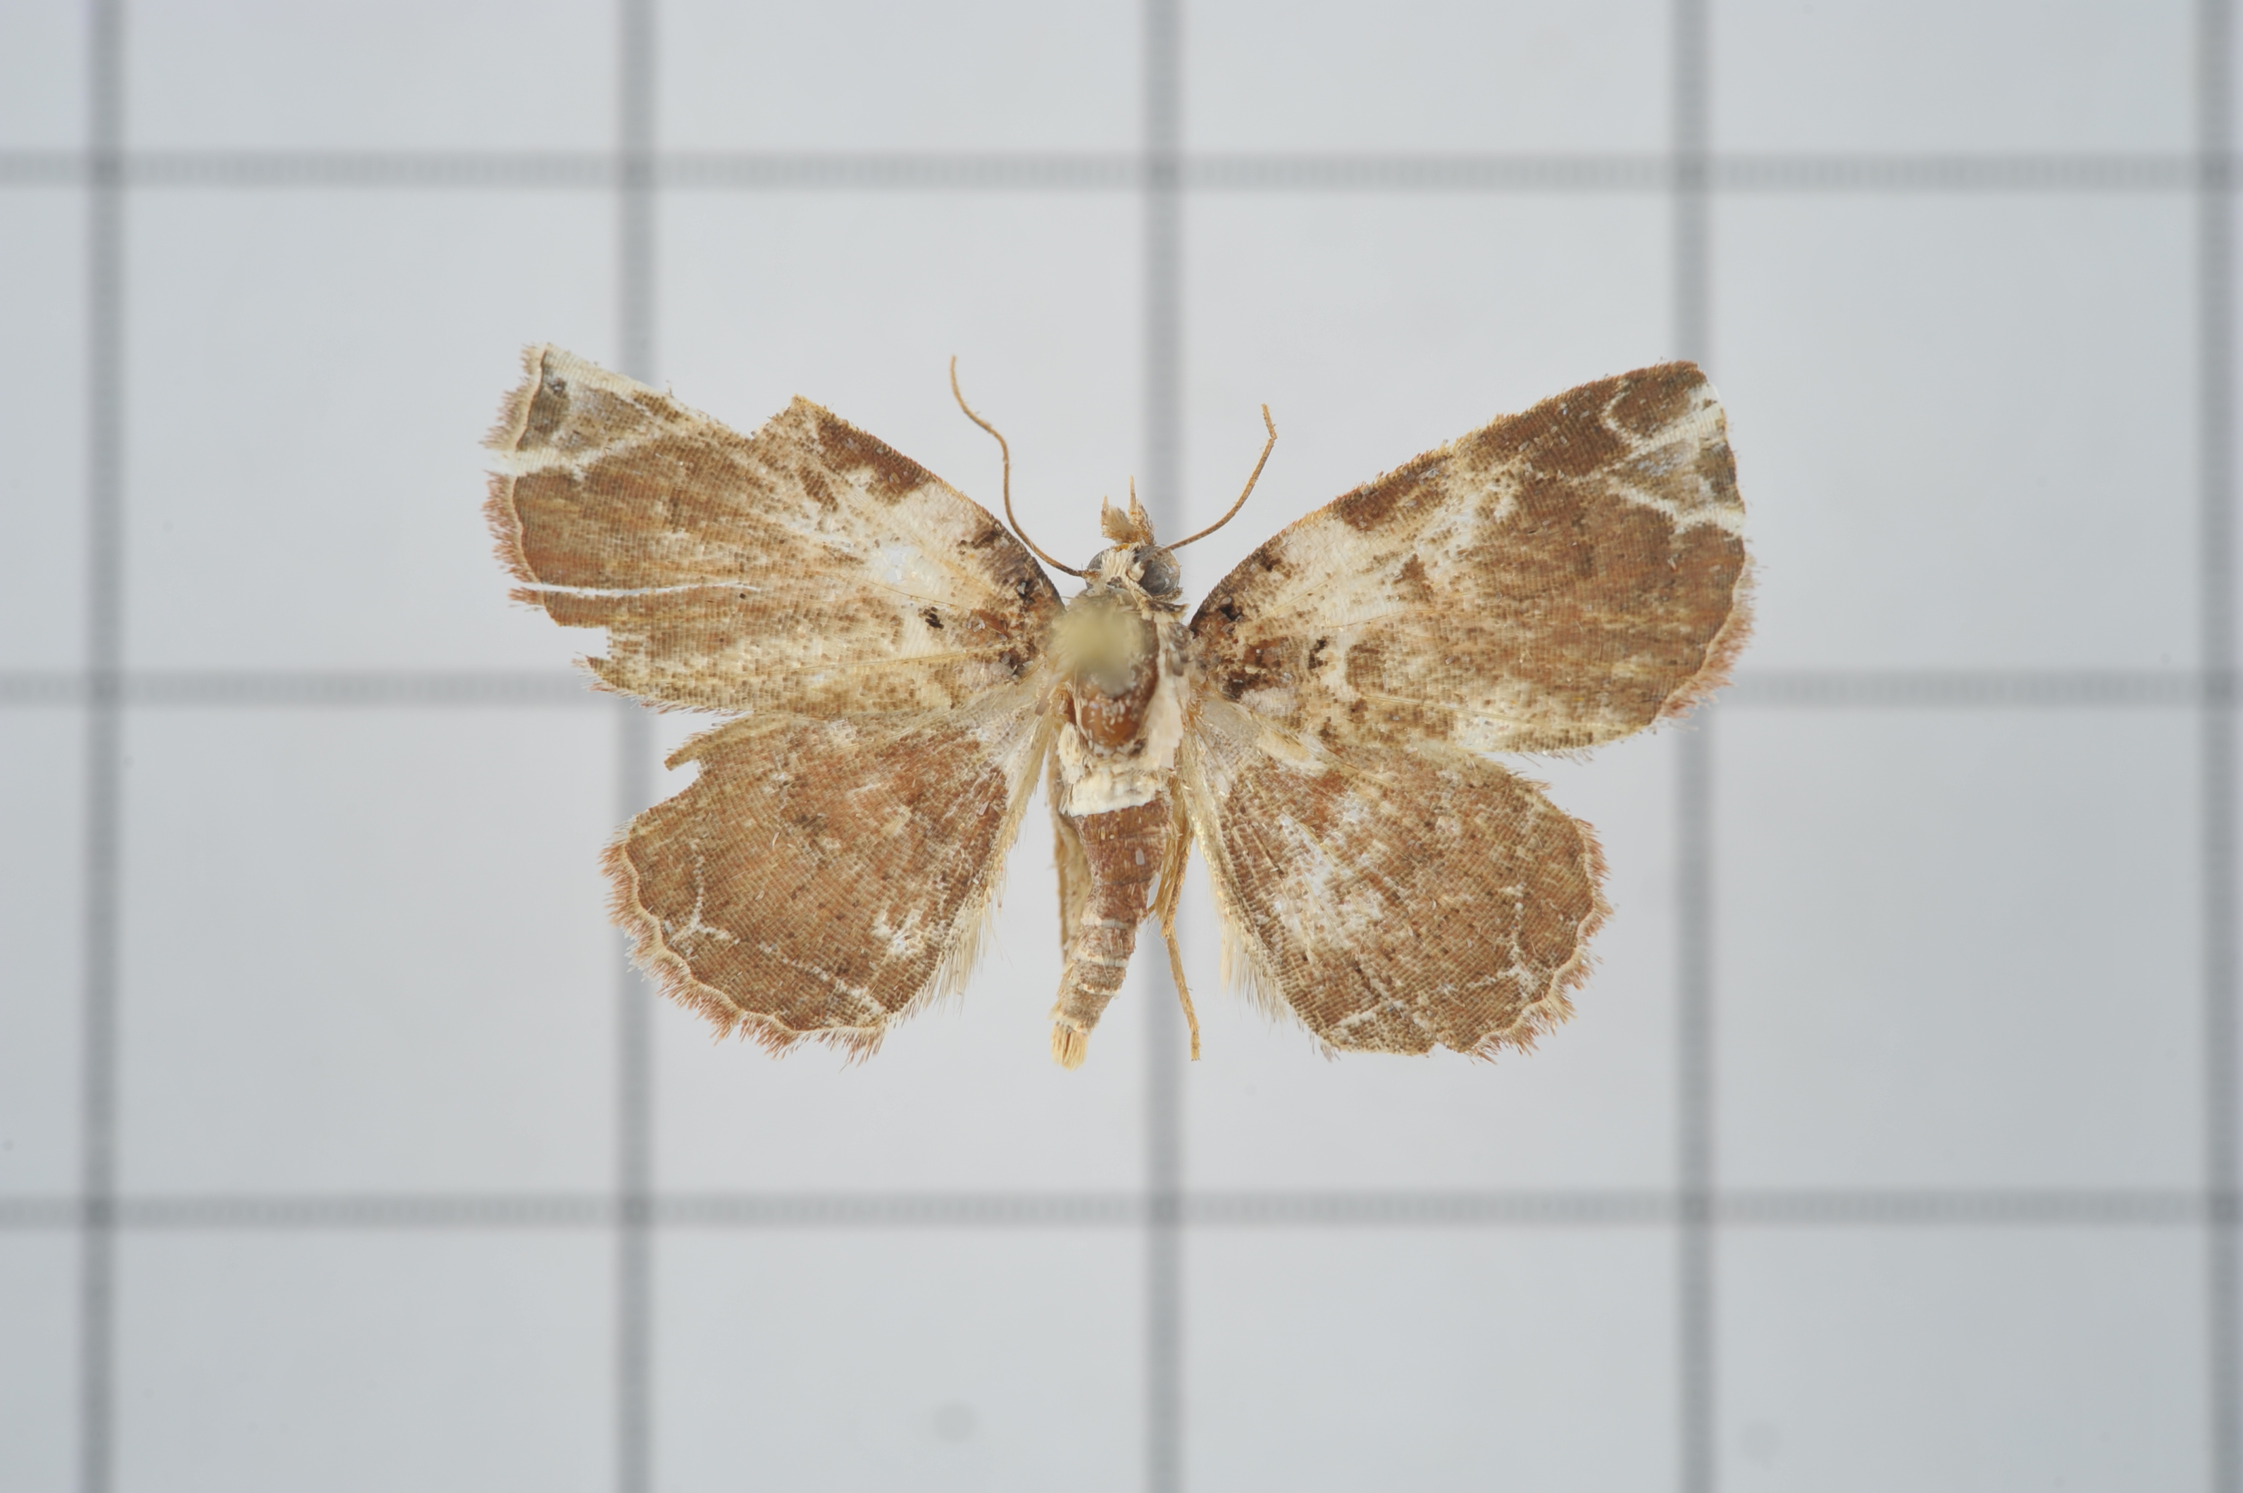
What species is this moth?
Cruxoruza decorata
